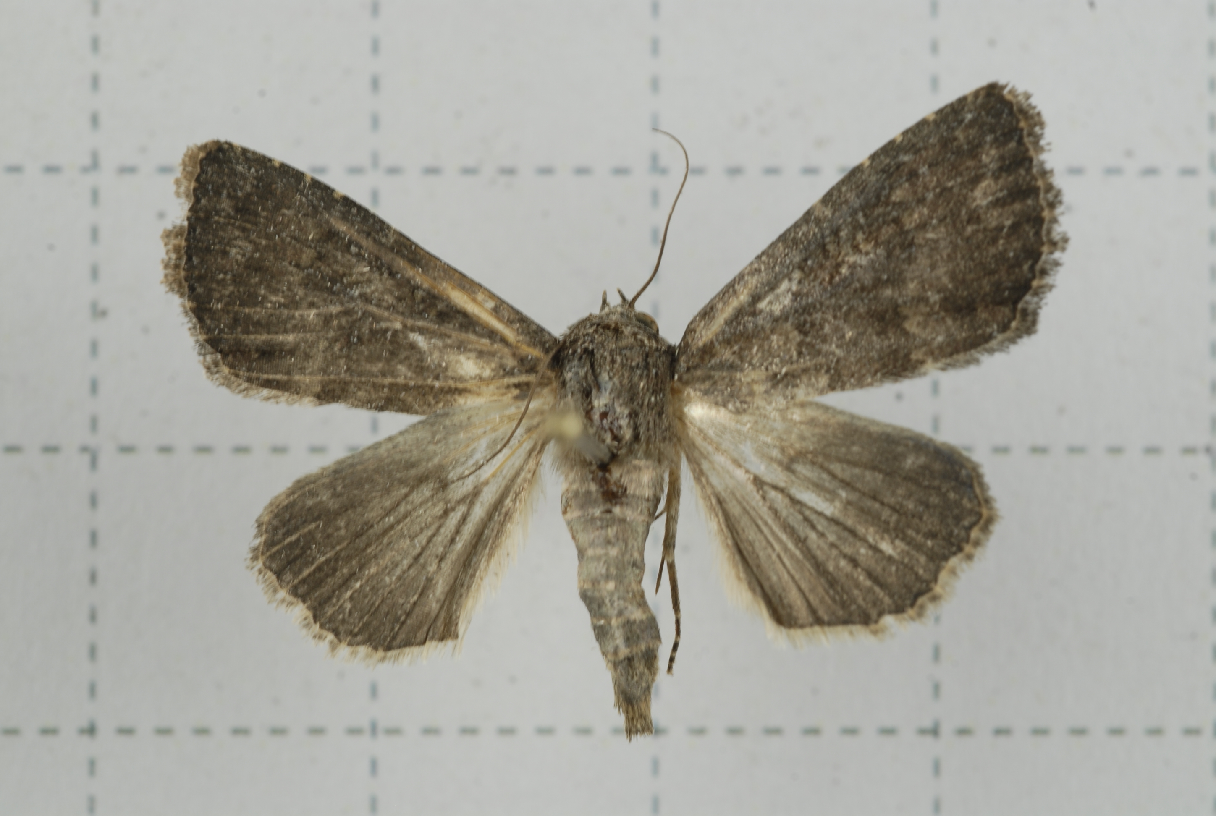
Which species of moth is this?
Condica illecta
